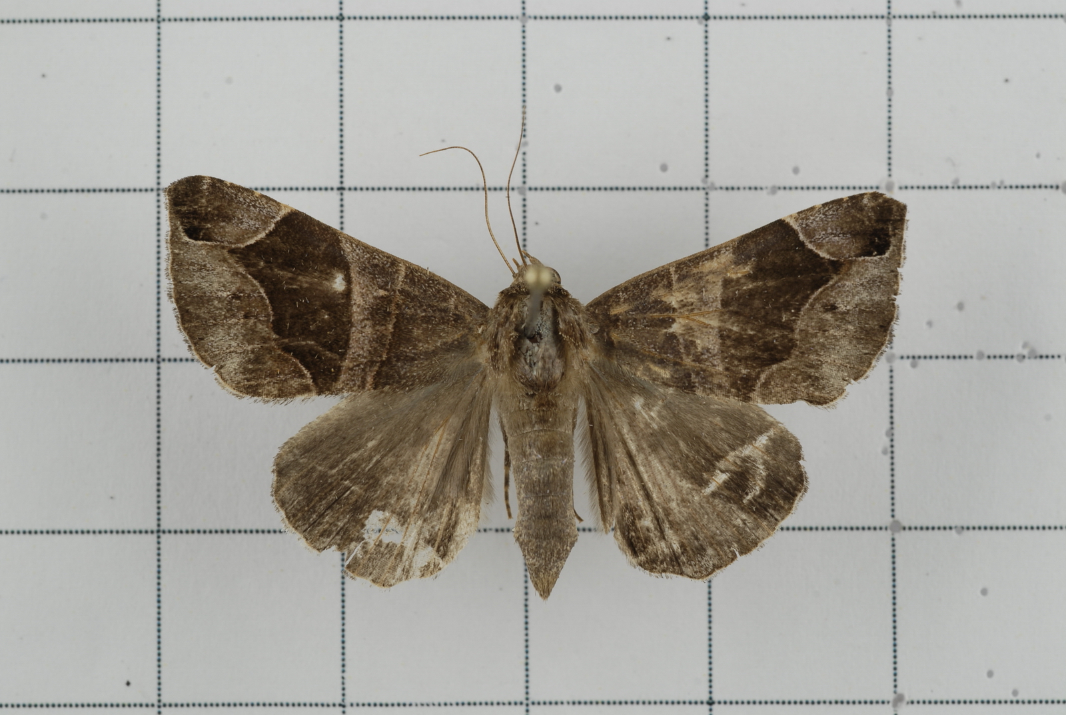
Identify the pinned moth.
Bastilla joviana joviana
